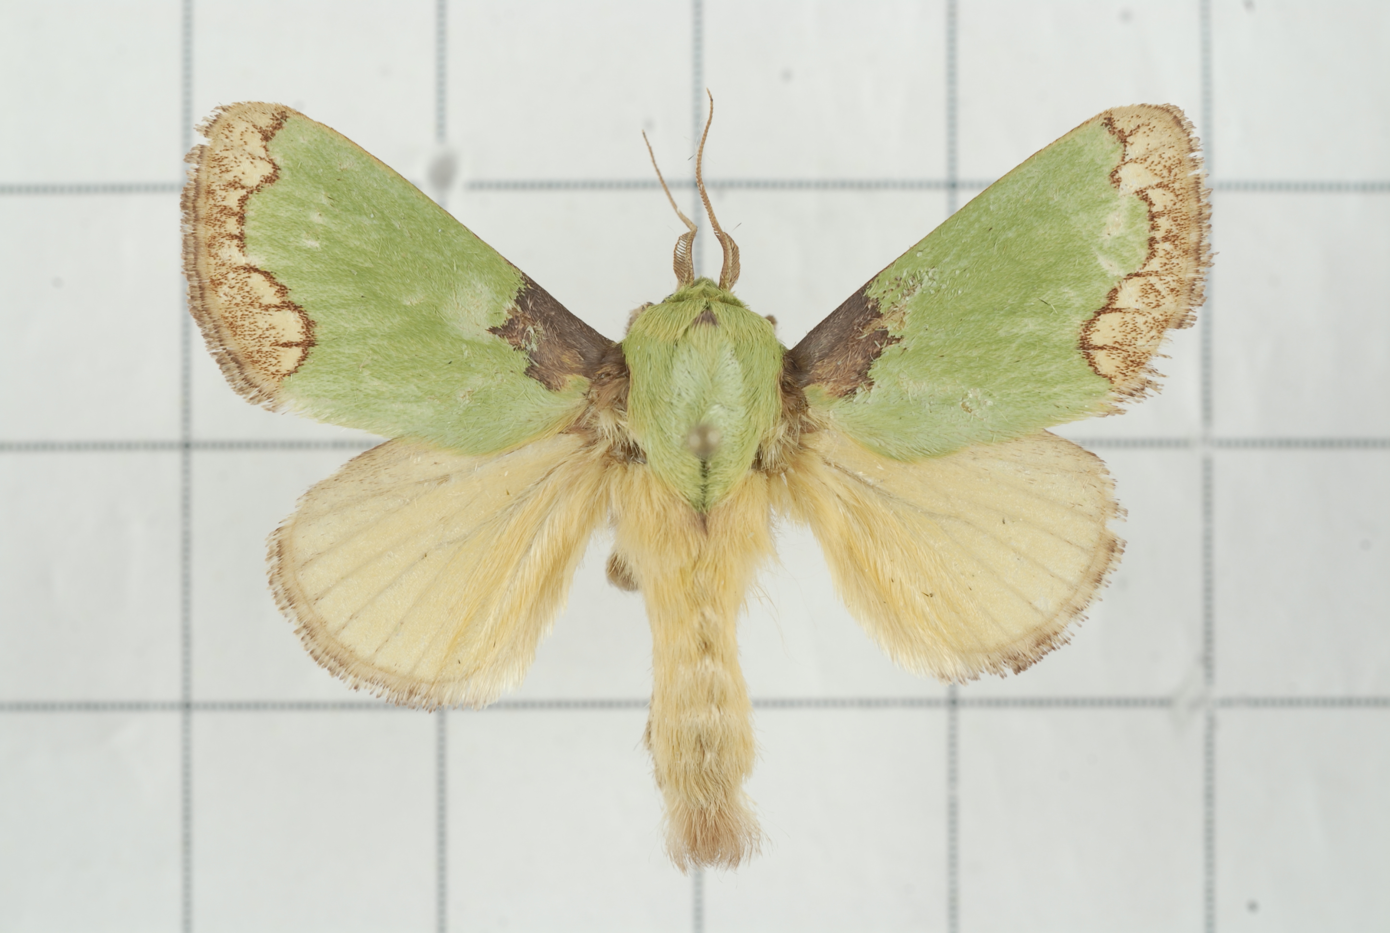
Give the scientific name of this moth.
Parasa consocia
